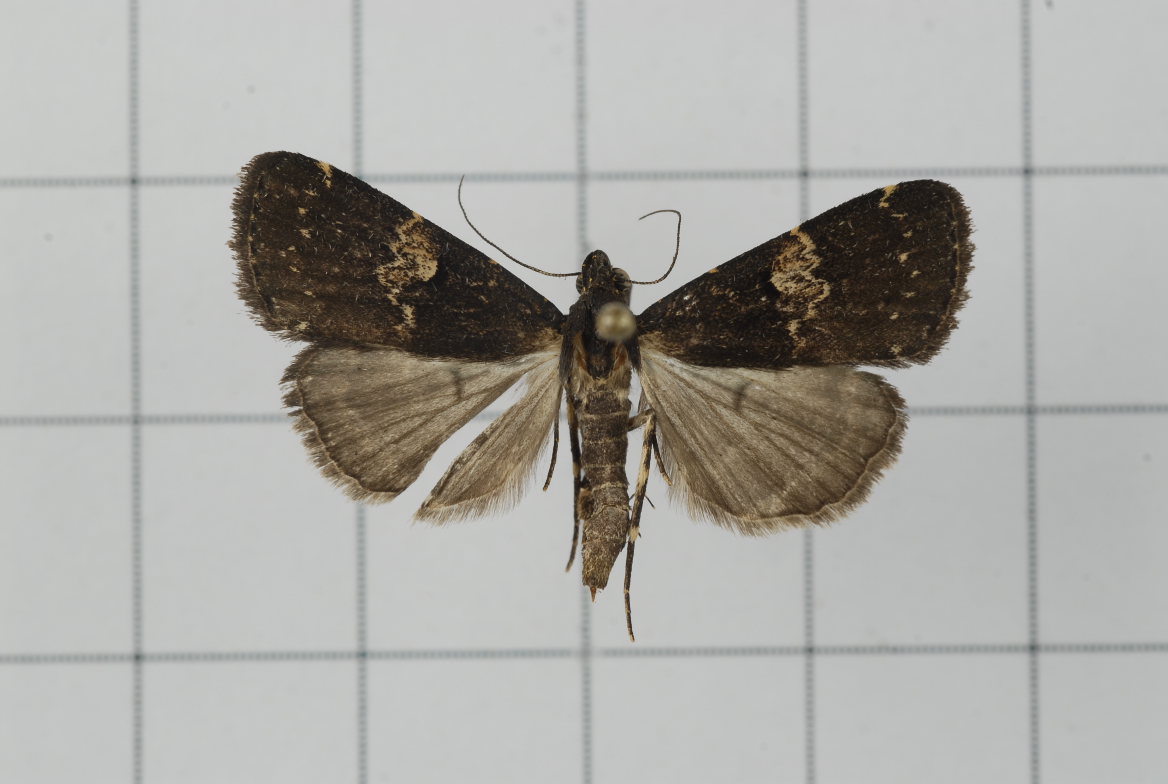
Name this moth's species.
Hydrillodes gravatalis
